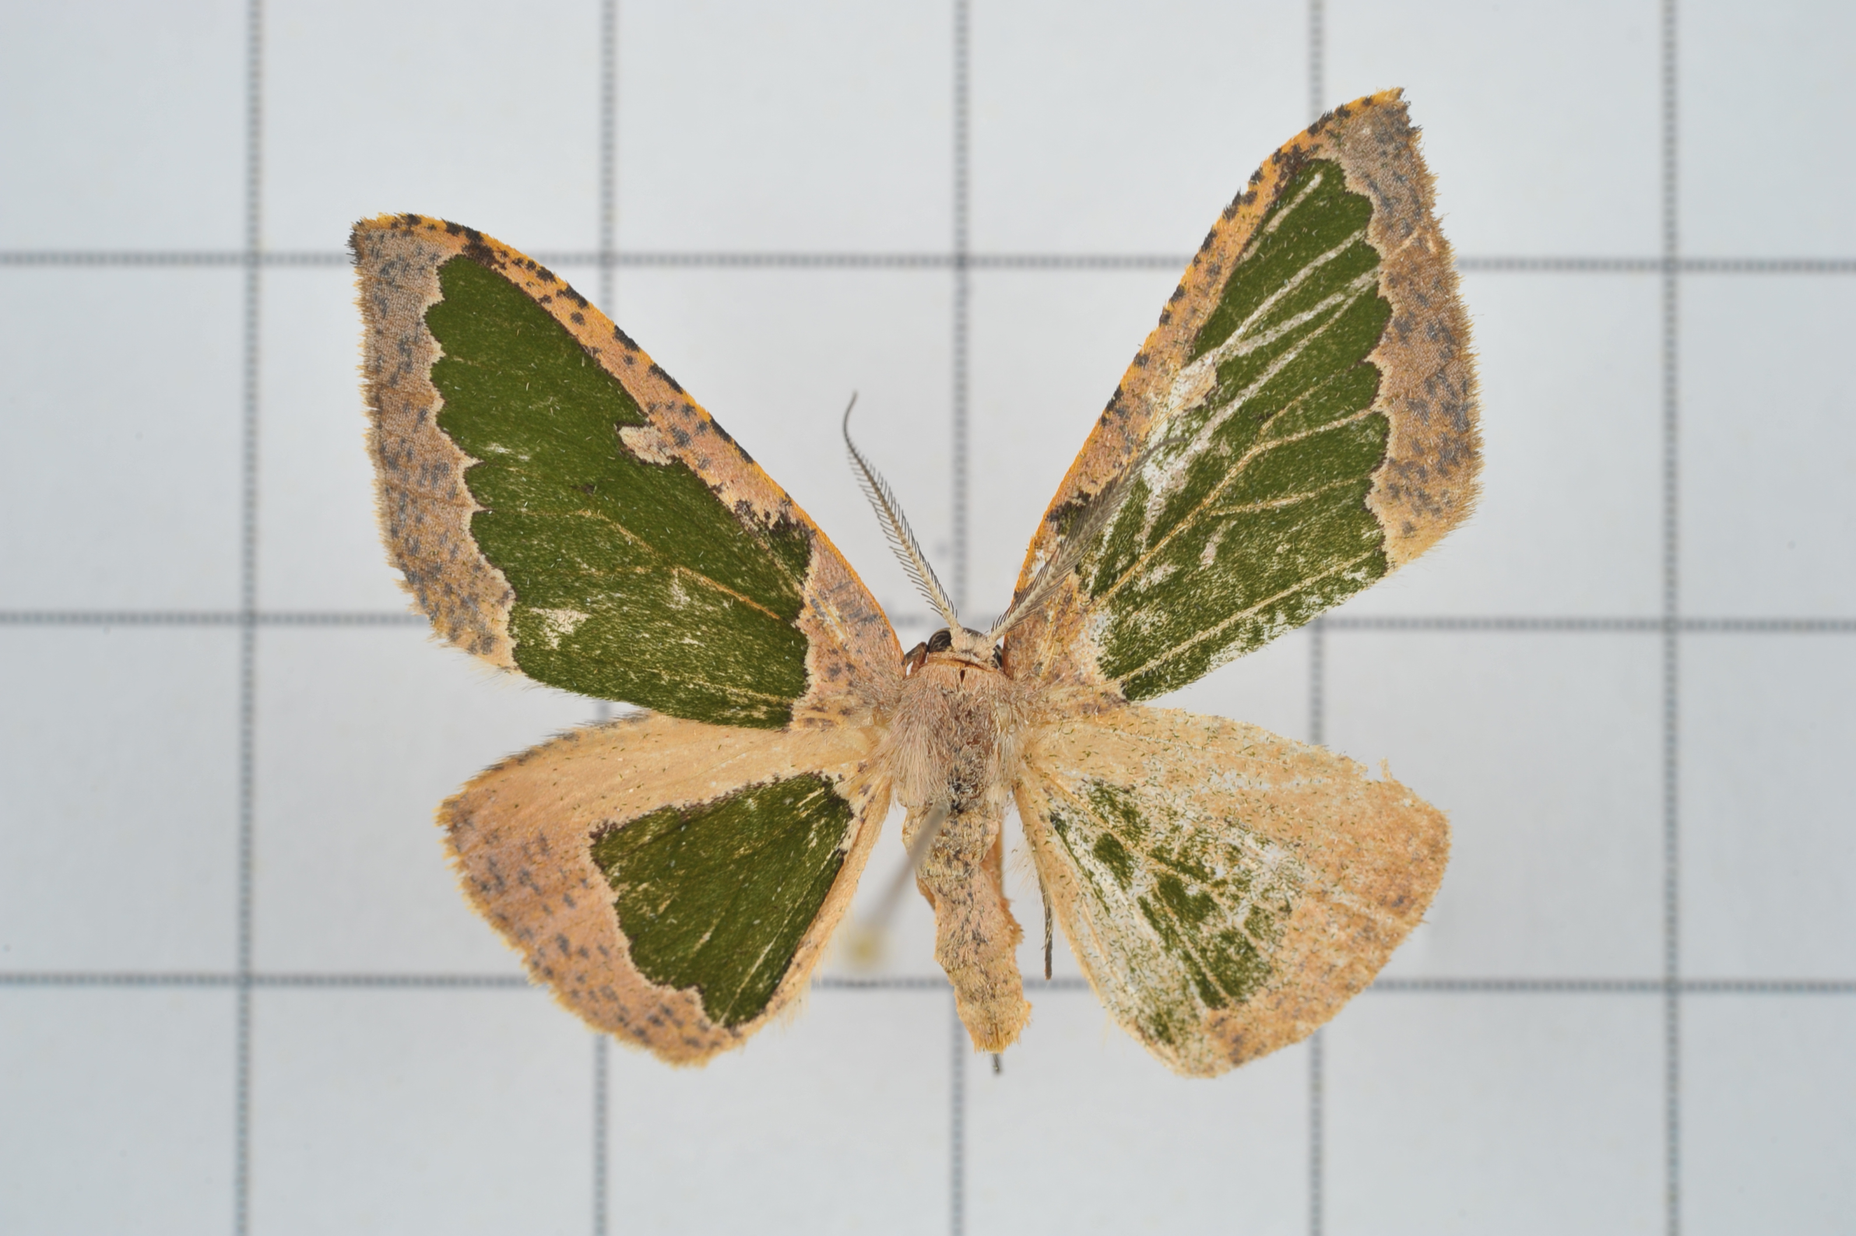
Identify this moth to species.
Celenna festivaria formosensis
